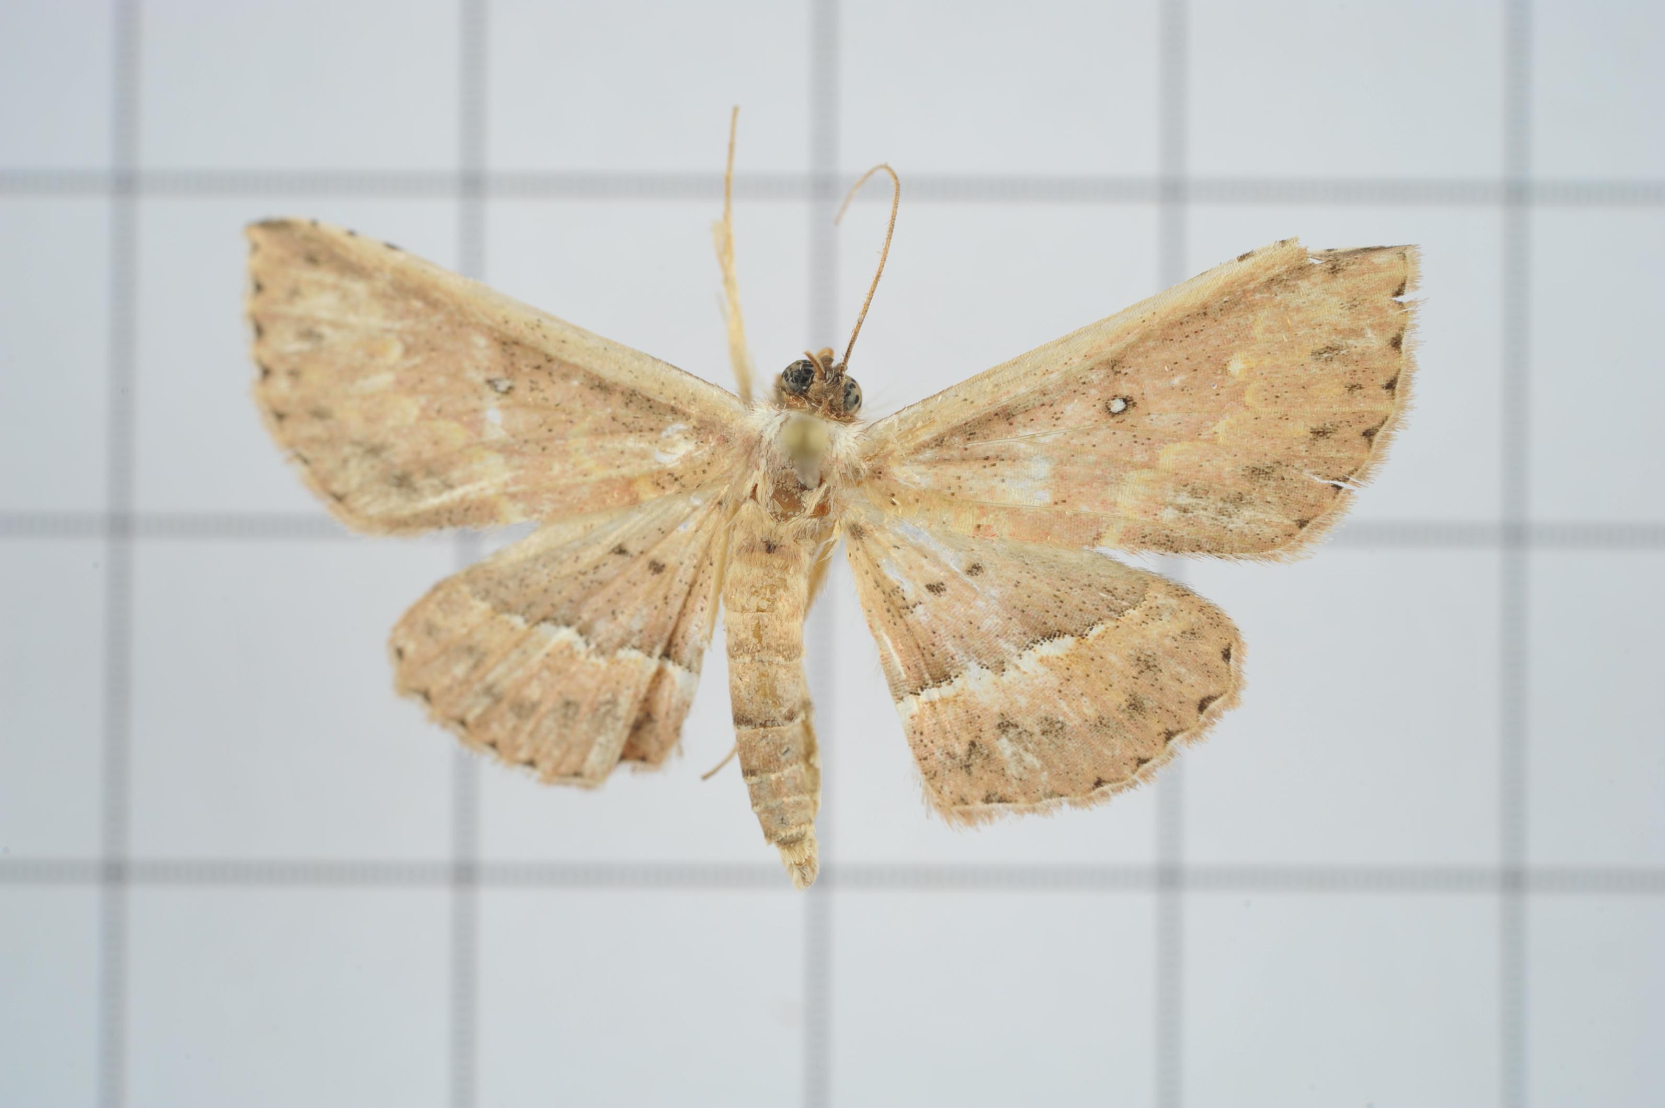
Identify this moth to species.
Arasada pyraliformis
